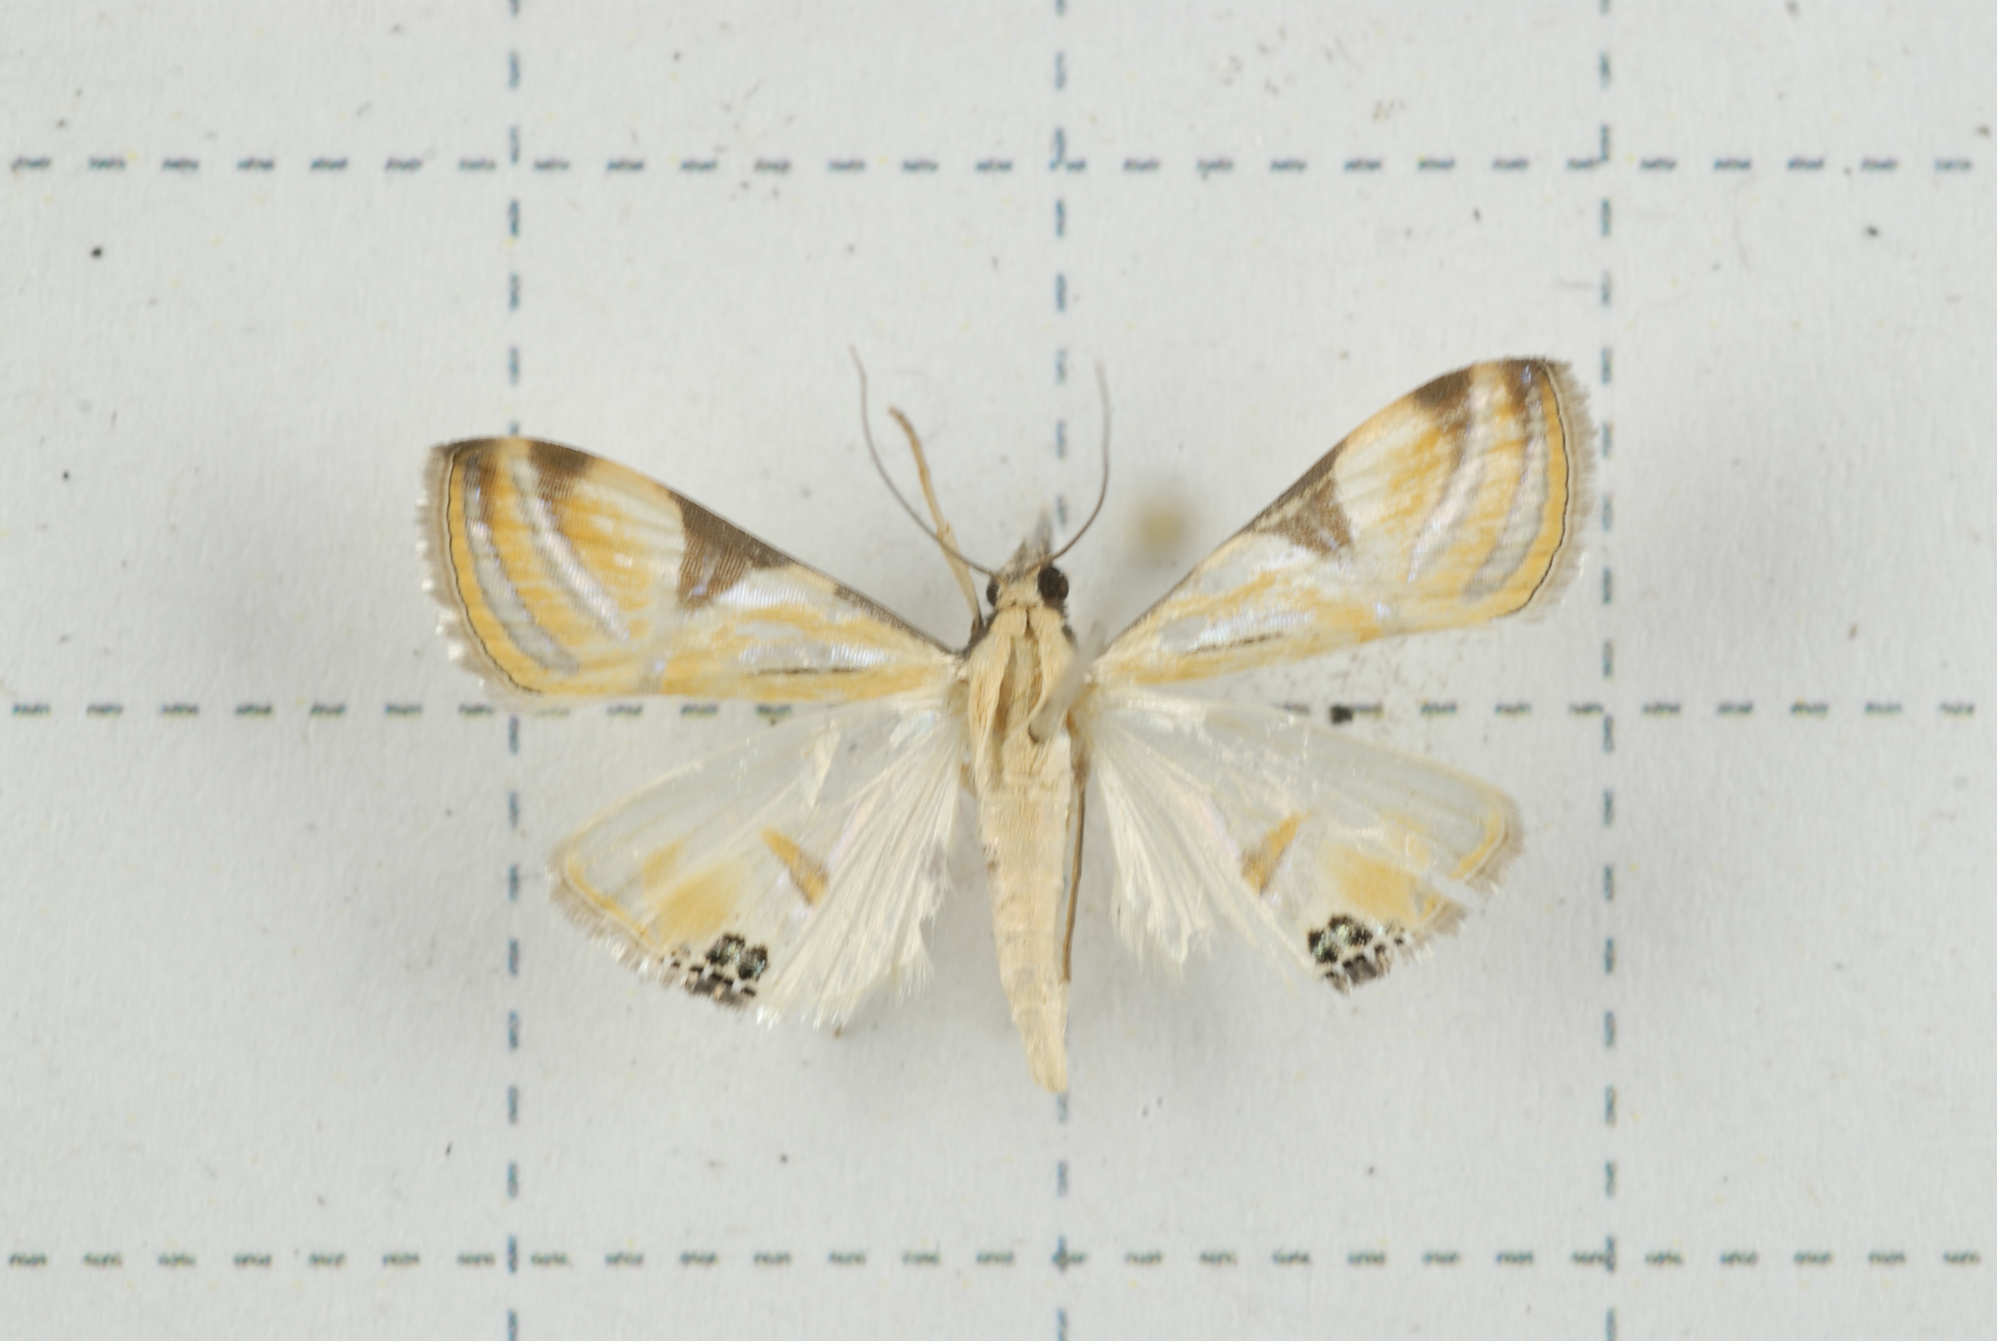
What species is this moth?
Talanga sexpunctalis
